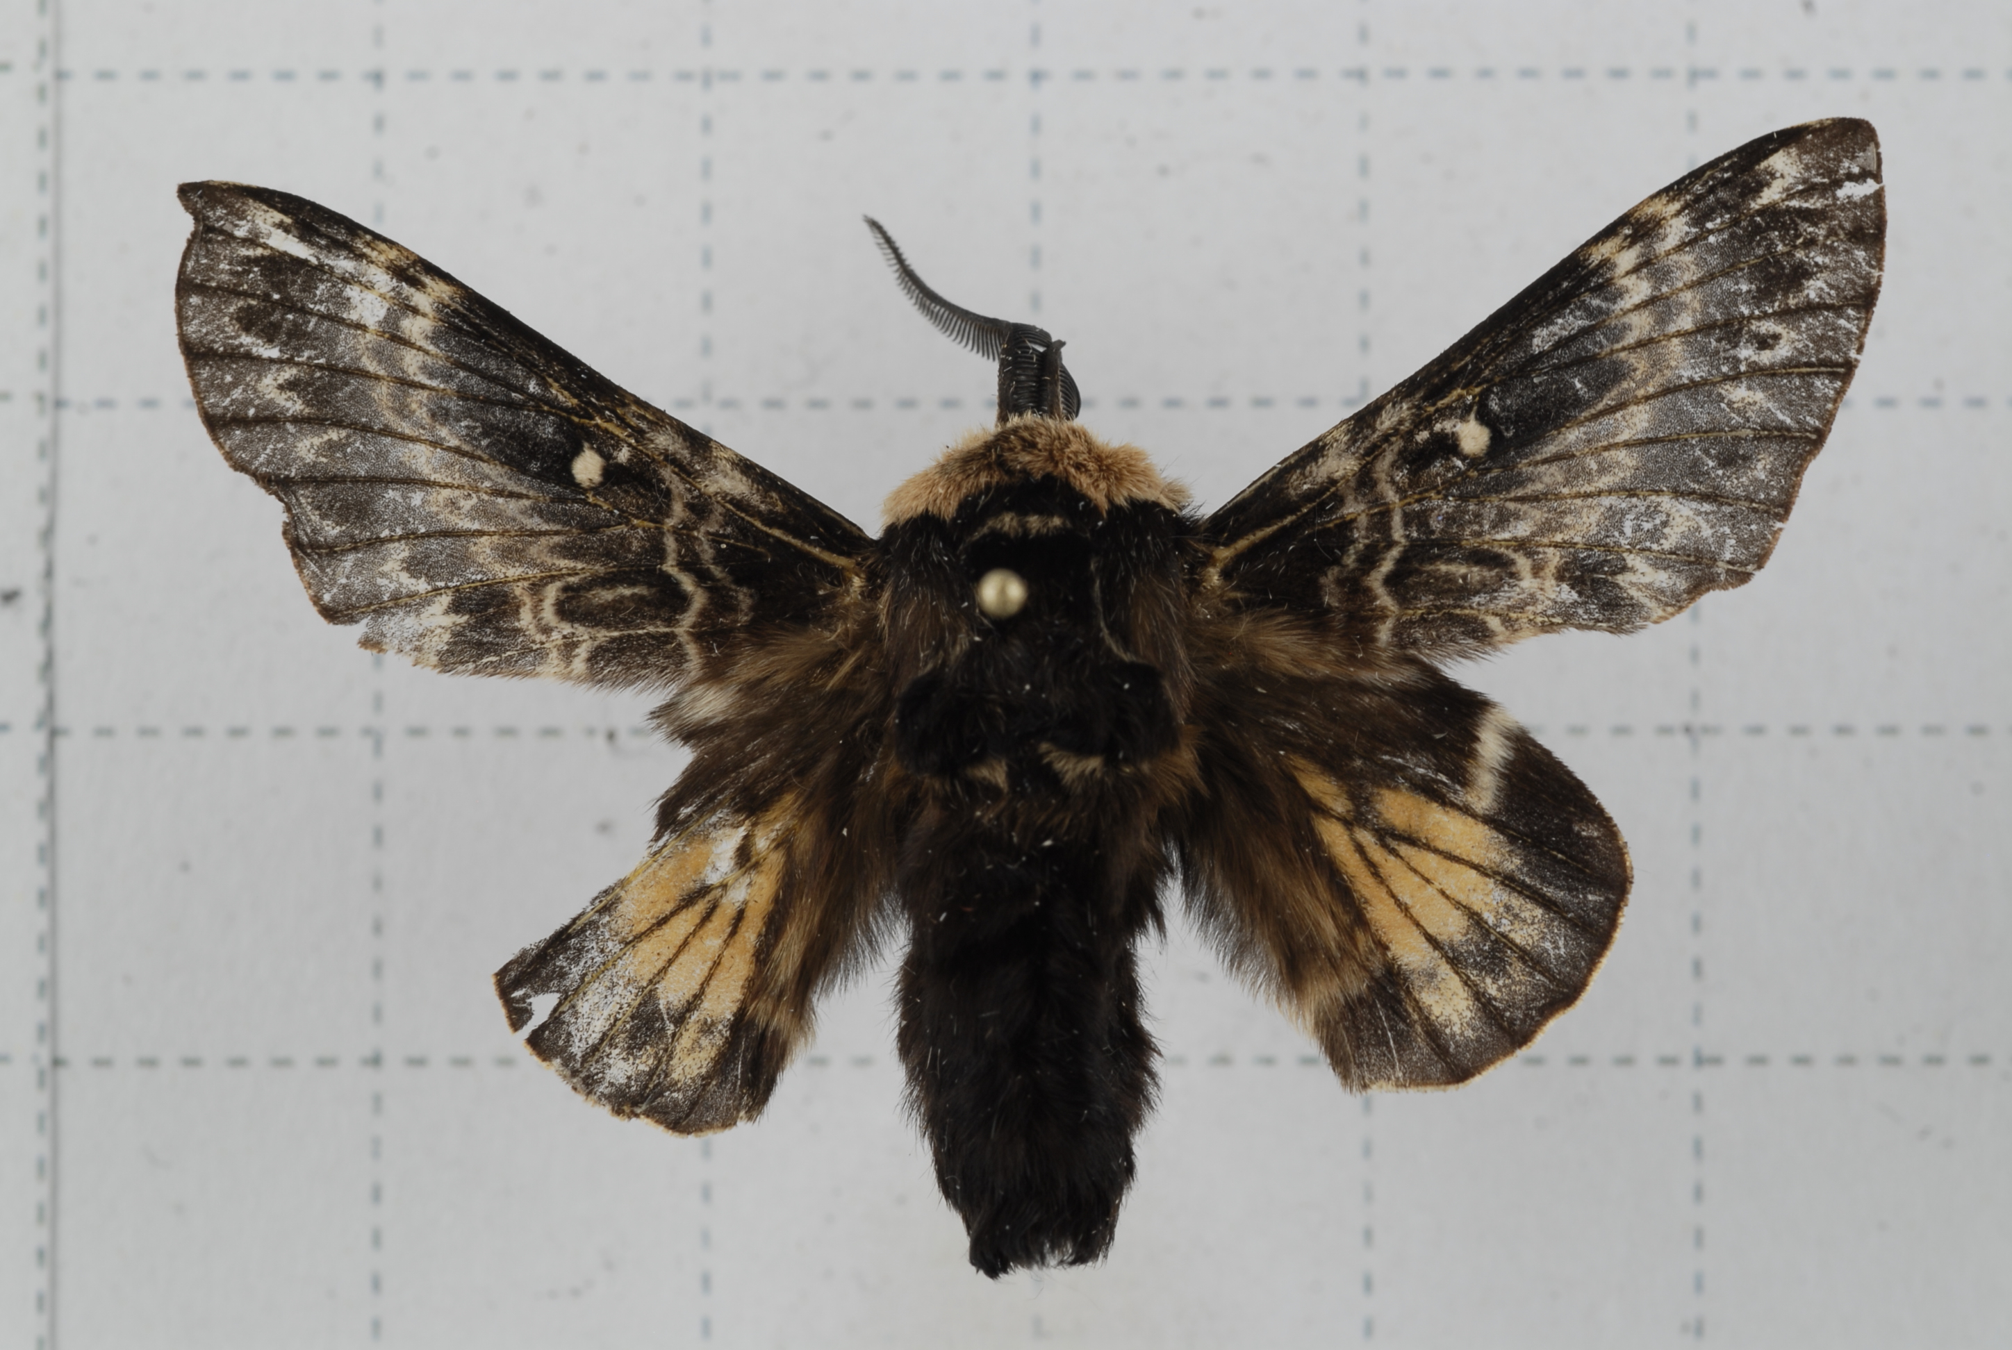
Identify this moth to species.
Pyrosis ni
